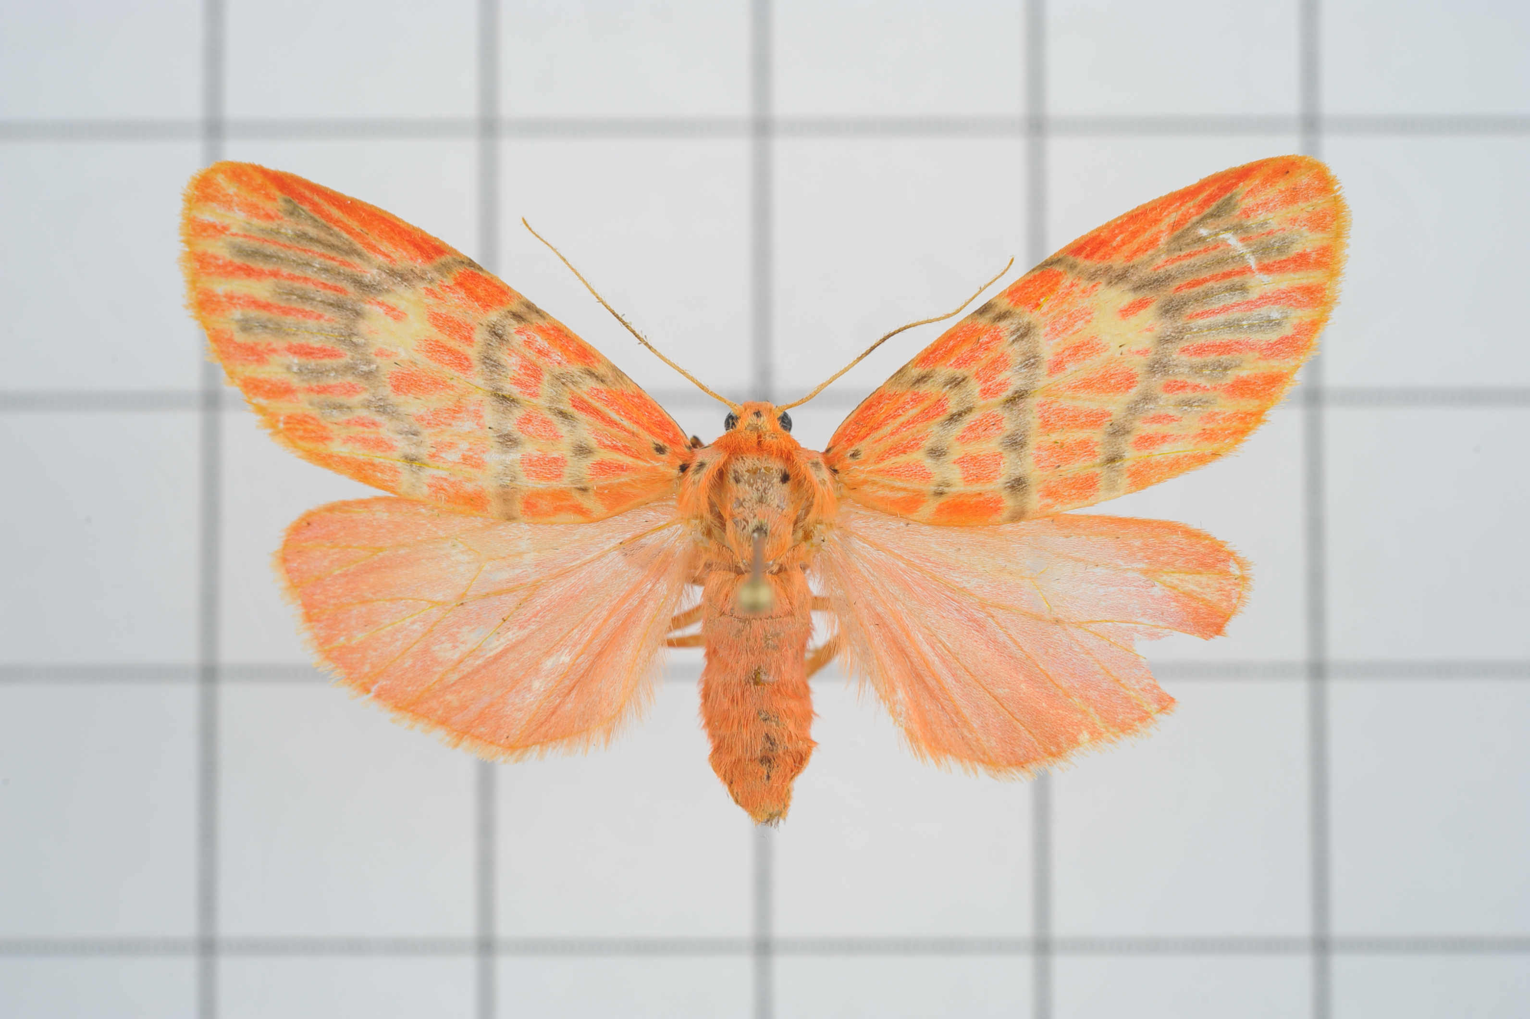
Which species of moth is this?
Barsine sauteri
